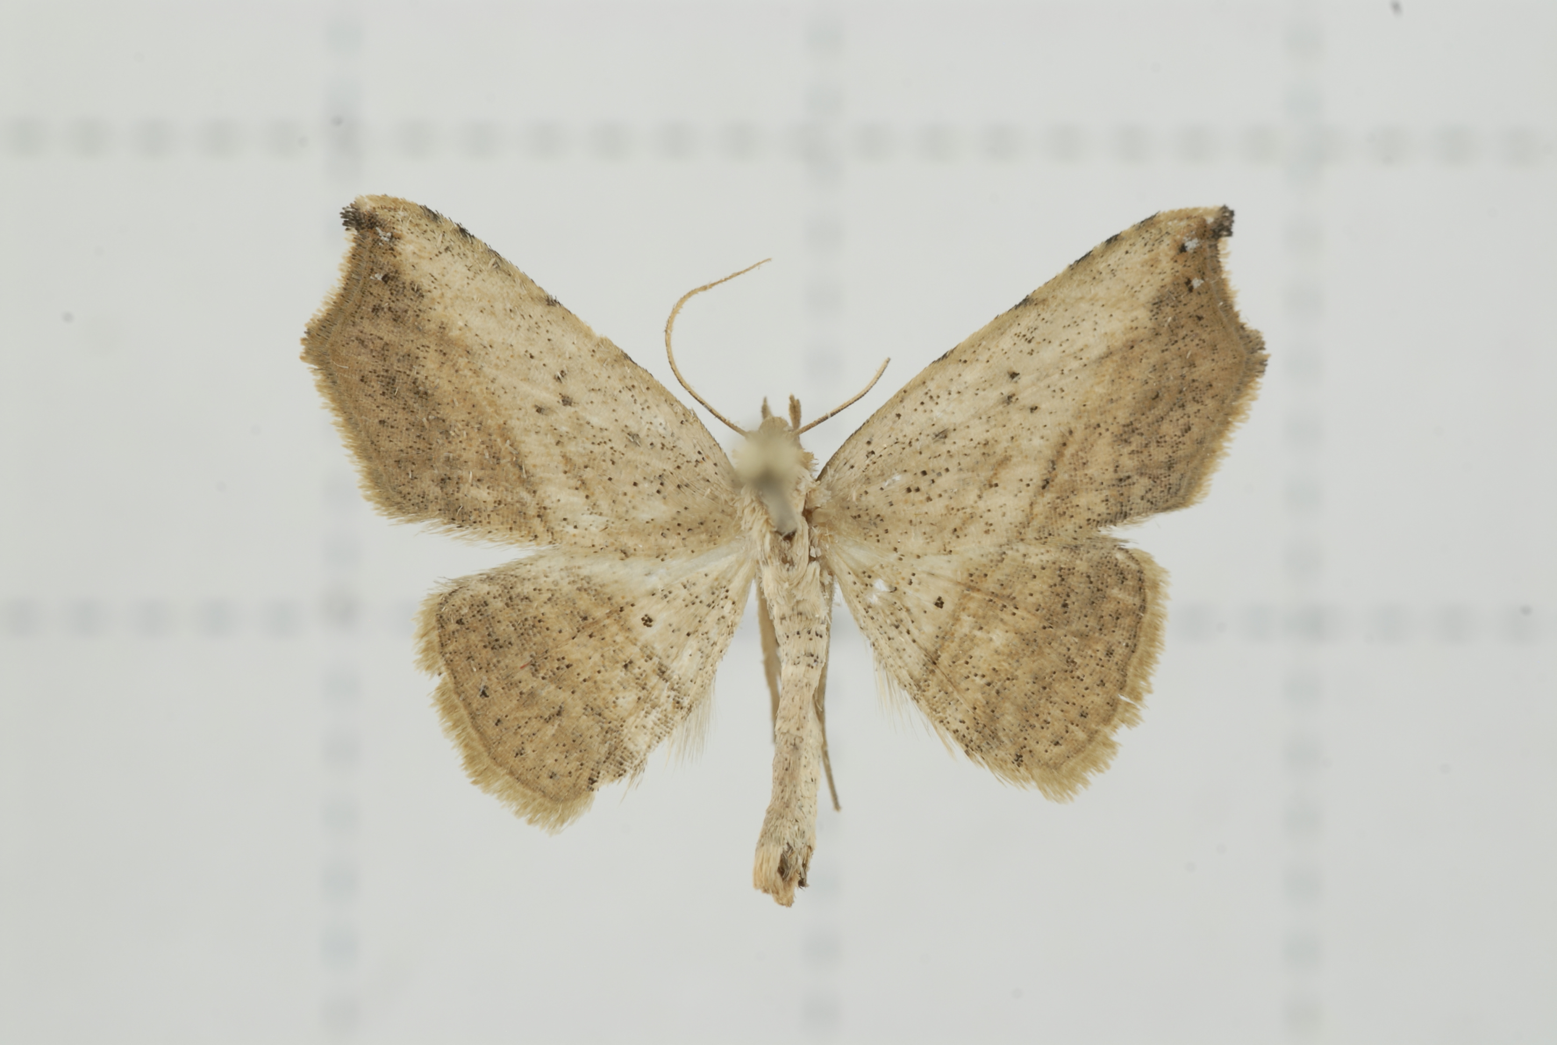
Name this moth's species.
Corgatha atrifalcis
